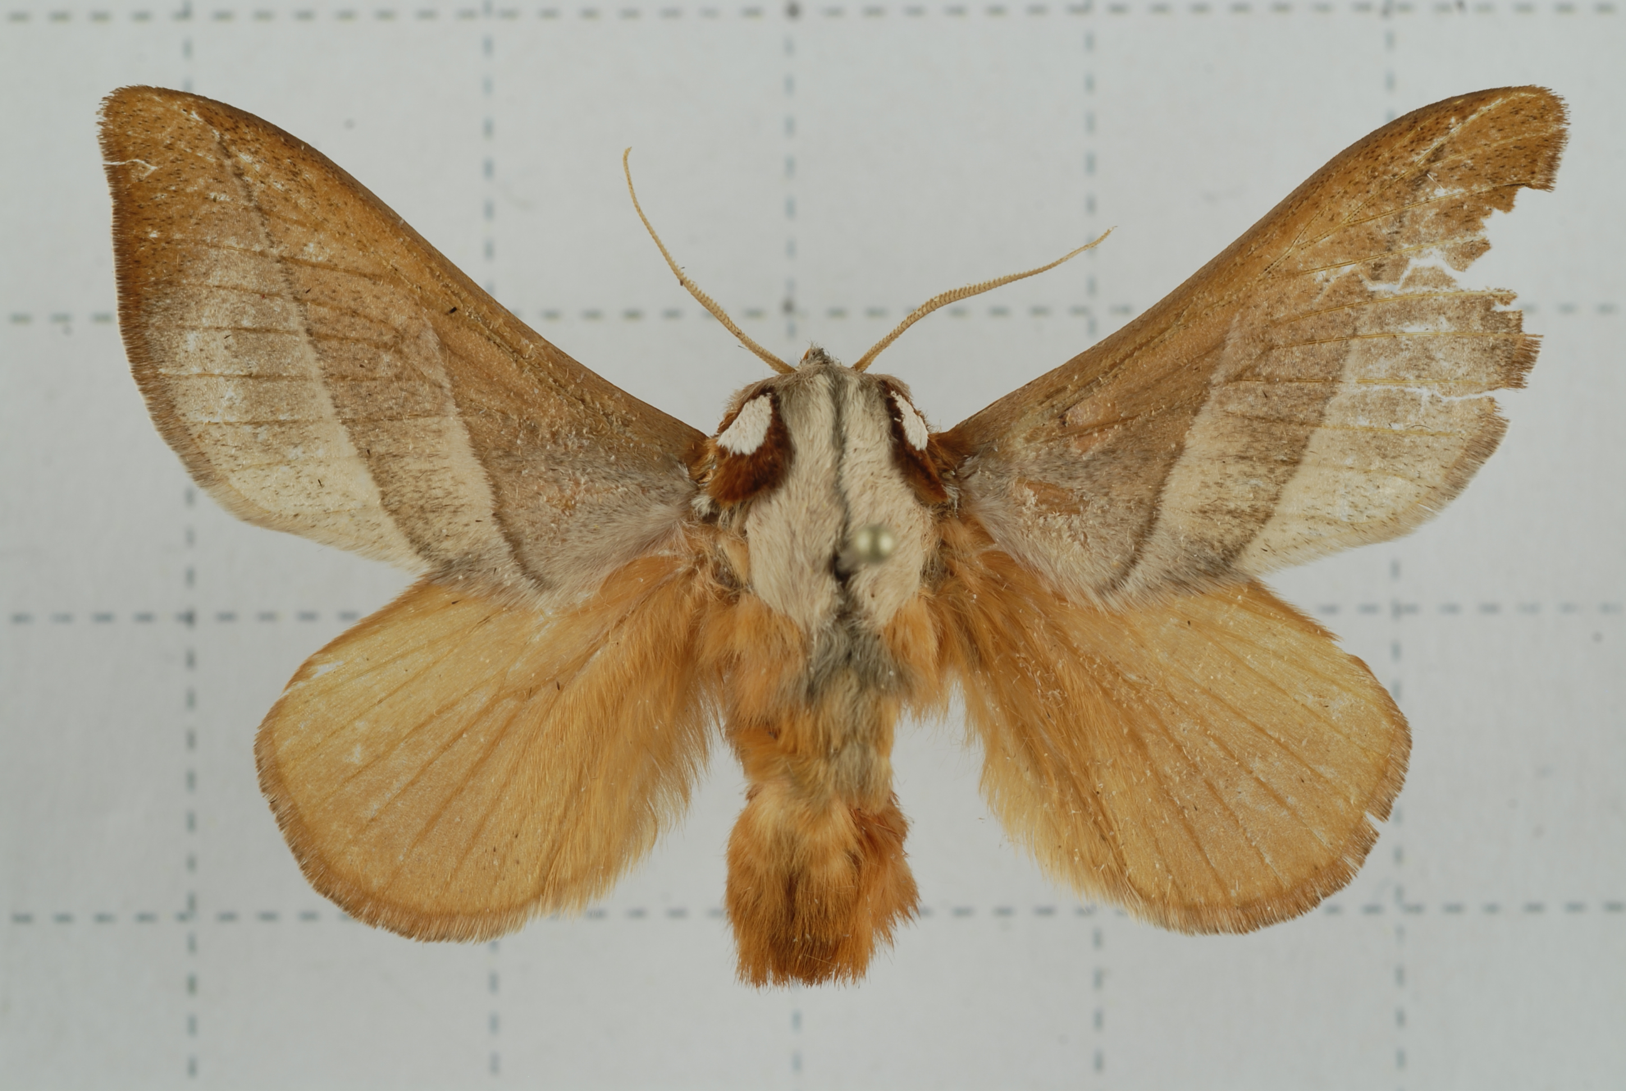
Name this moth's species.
Mahanta kawadai
